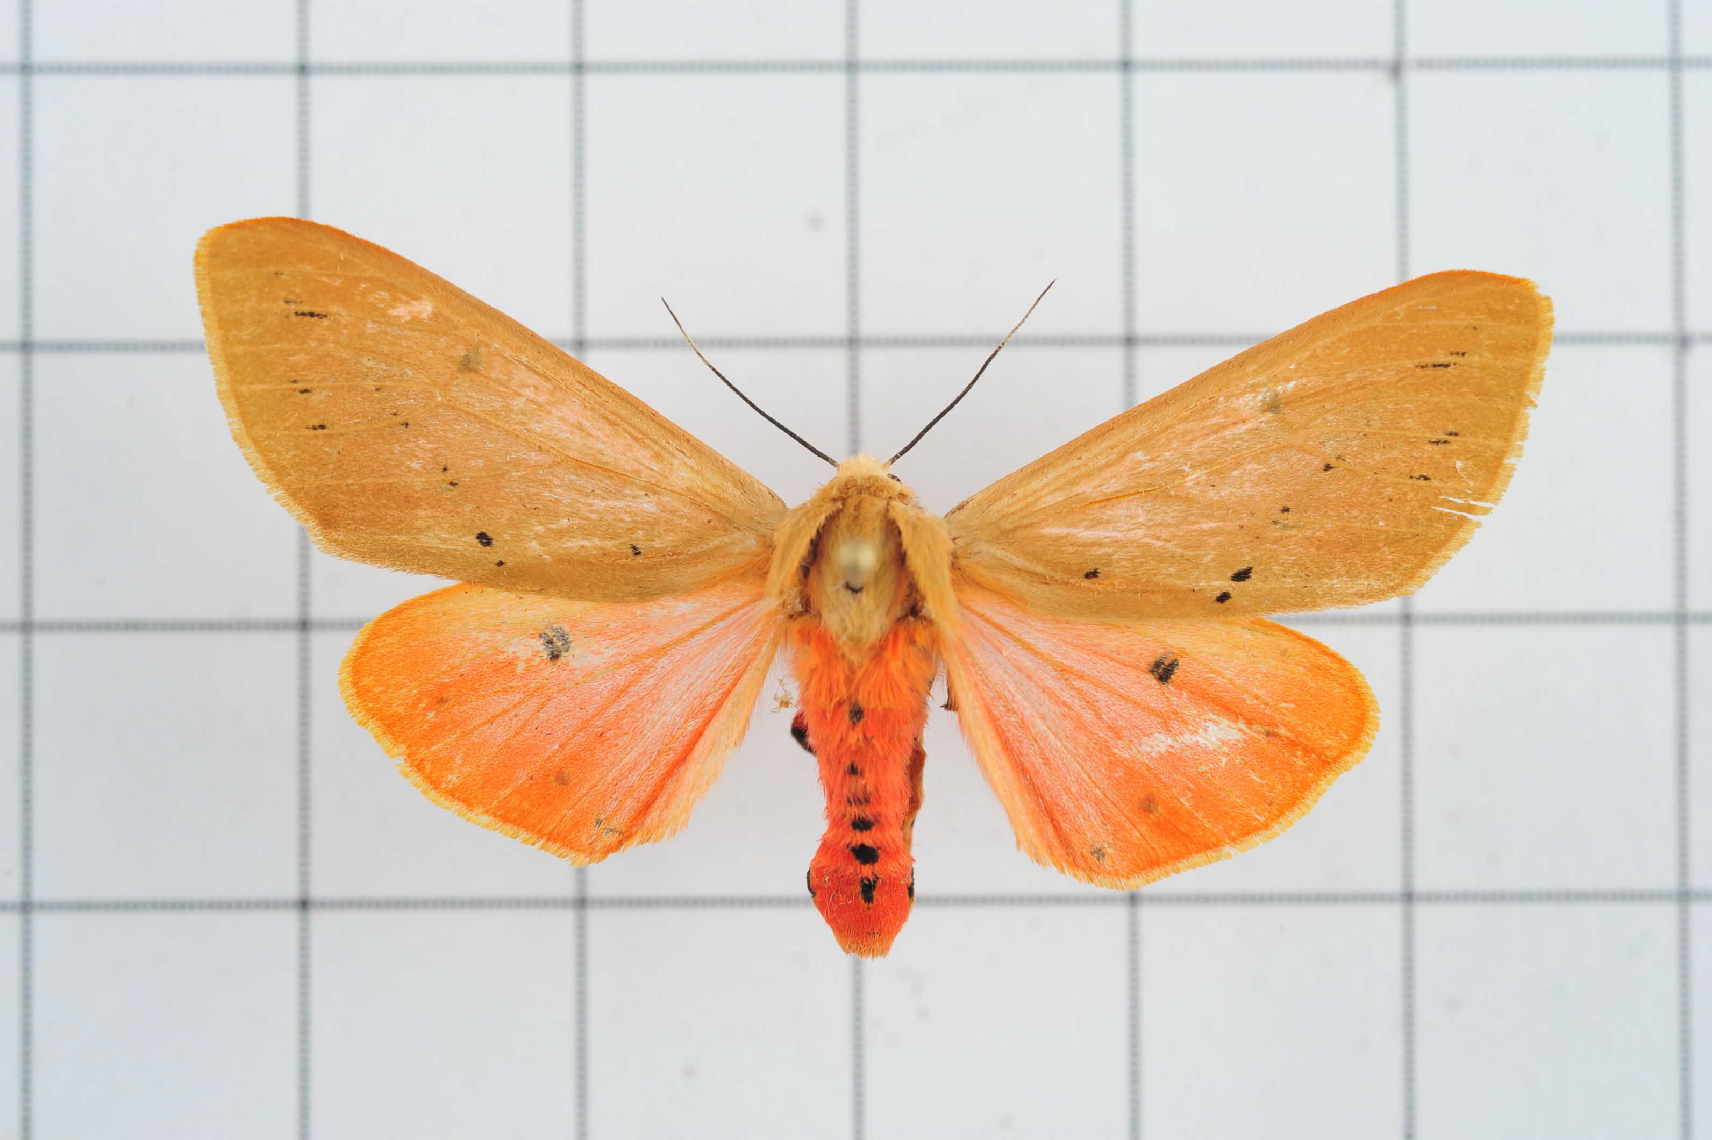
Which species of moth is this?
Spilarctia wilemani
